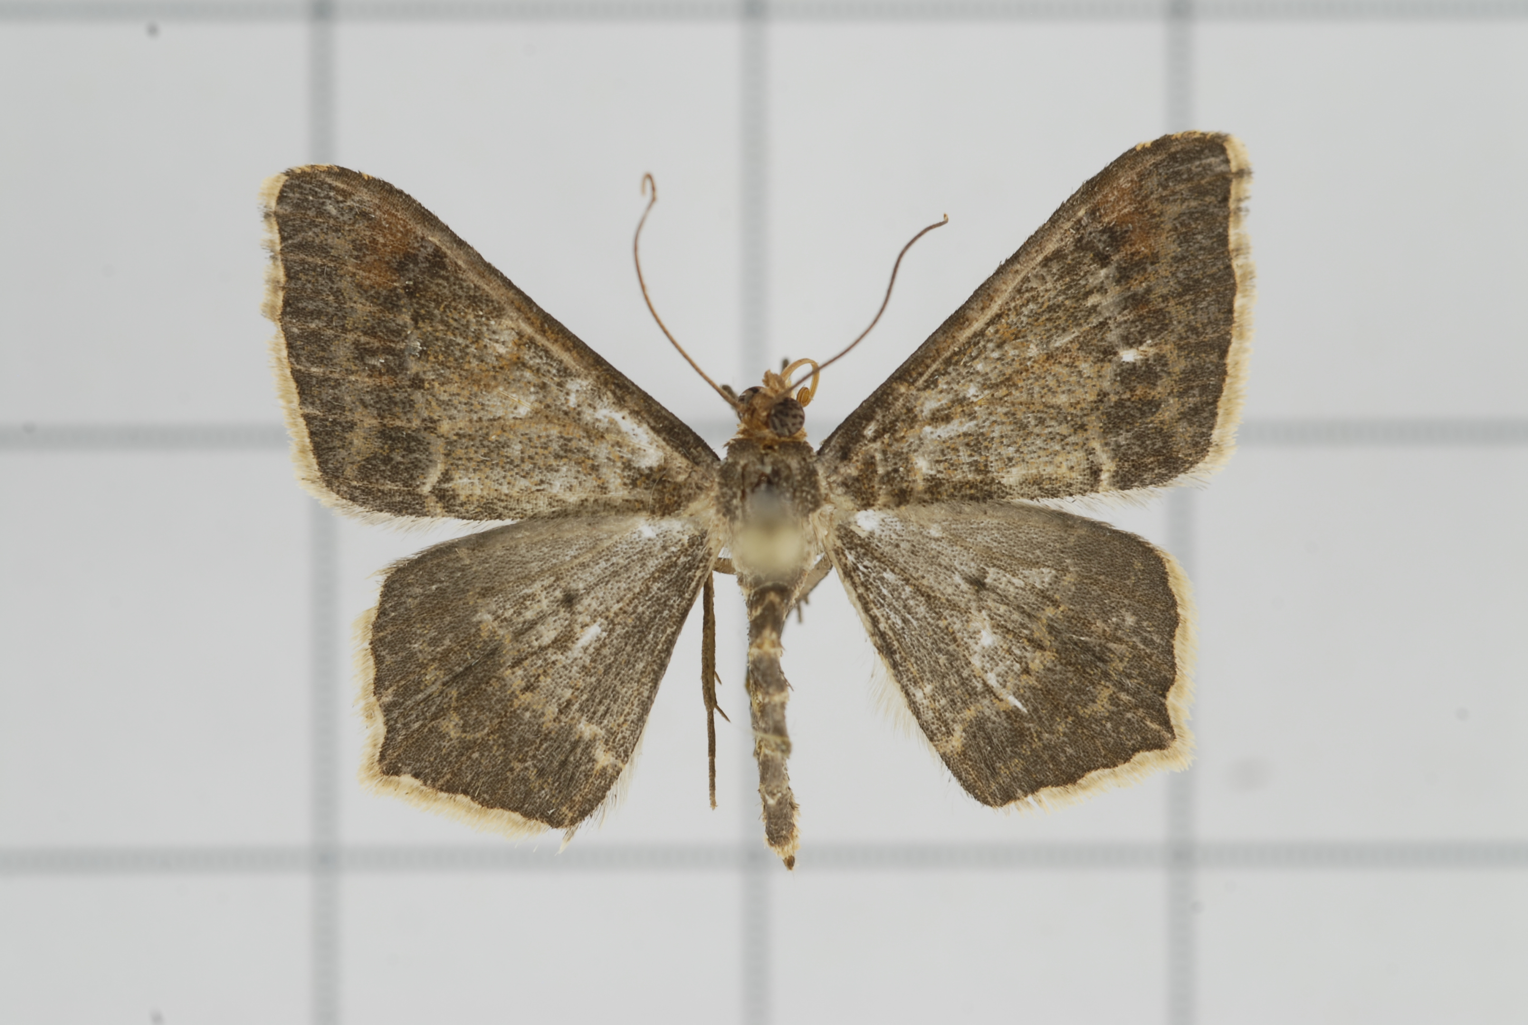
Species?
Macaria abydata
